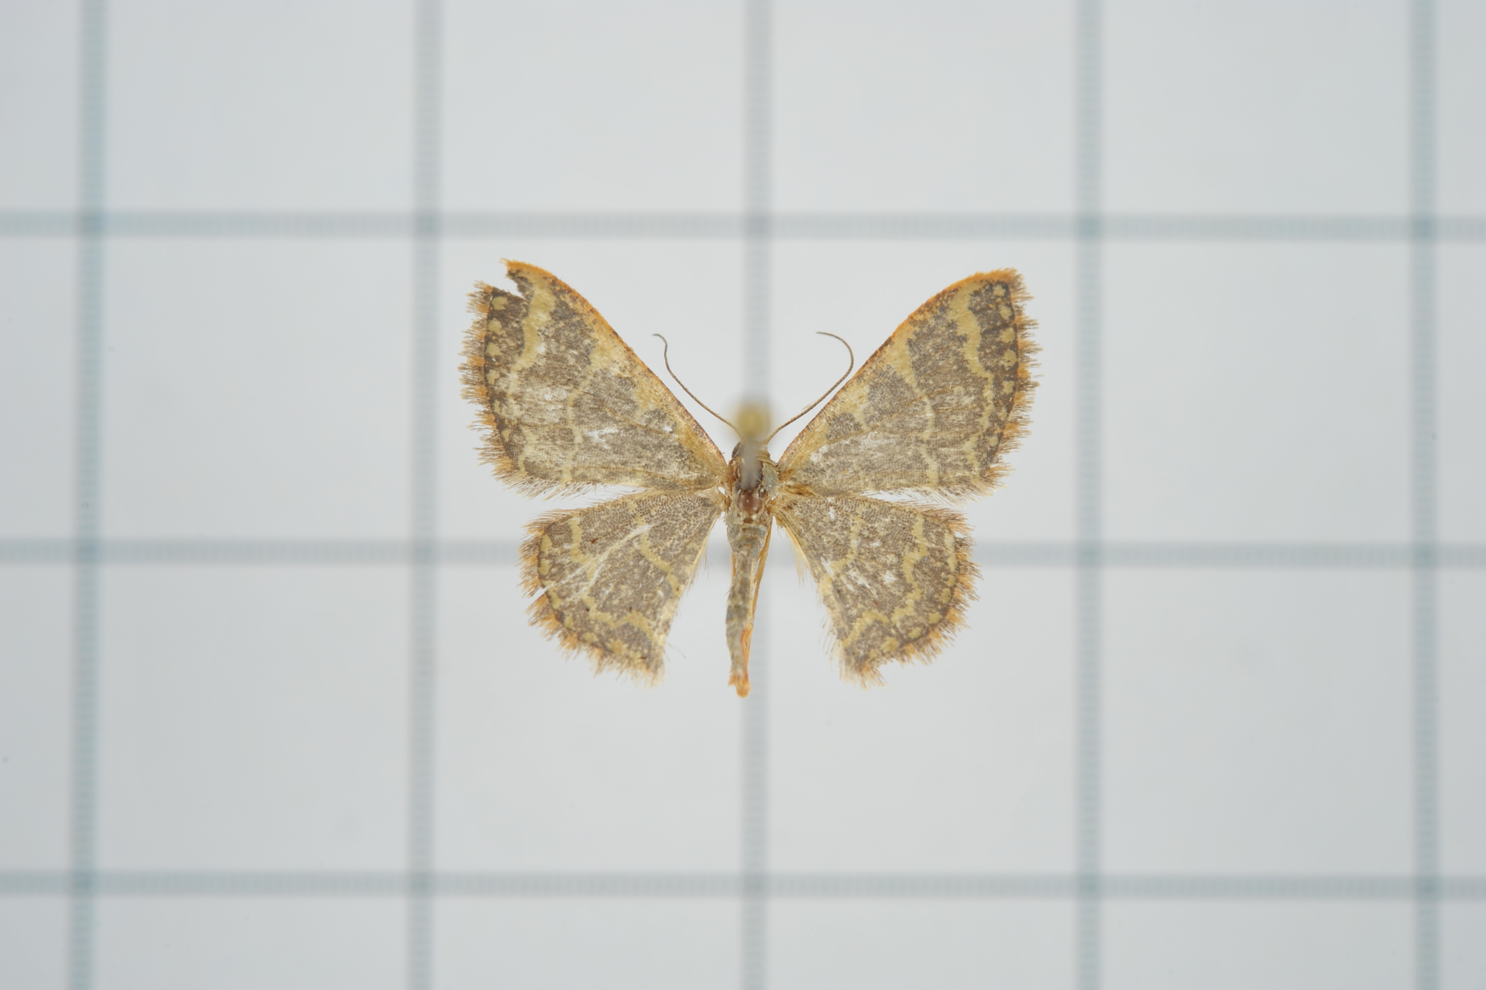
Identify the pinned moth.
Idaea costiguttata
